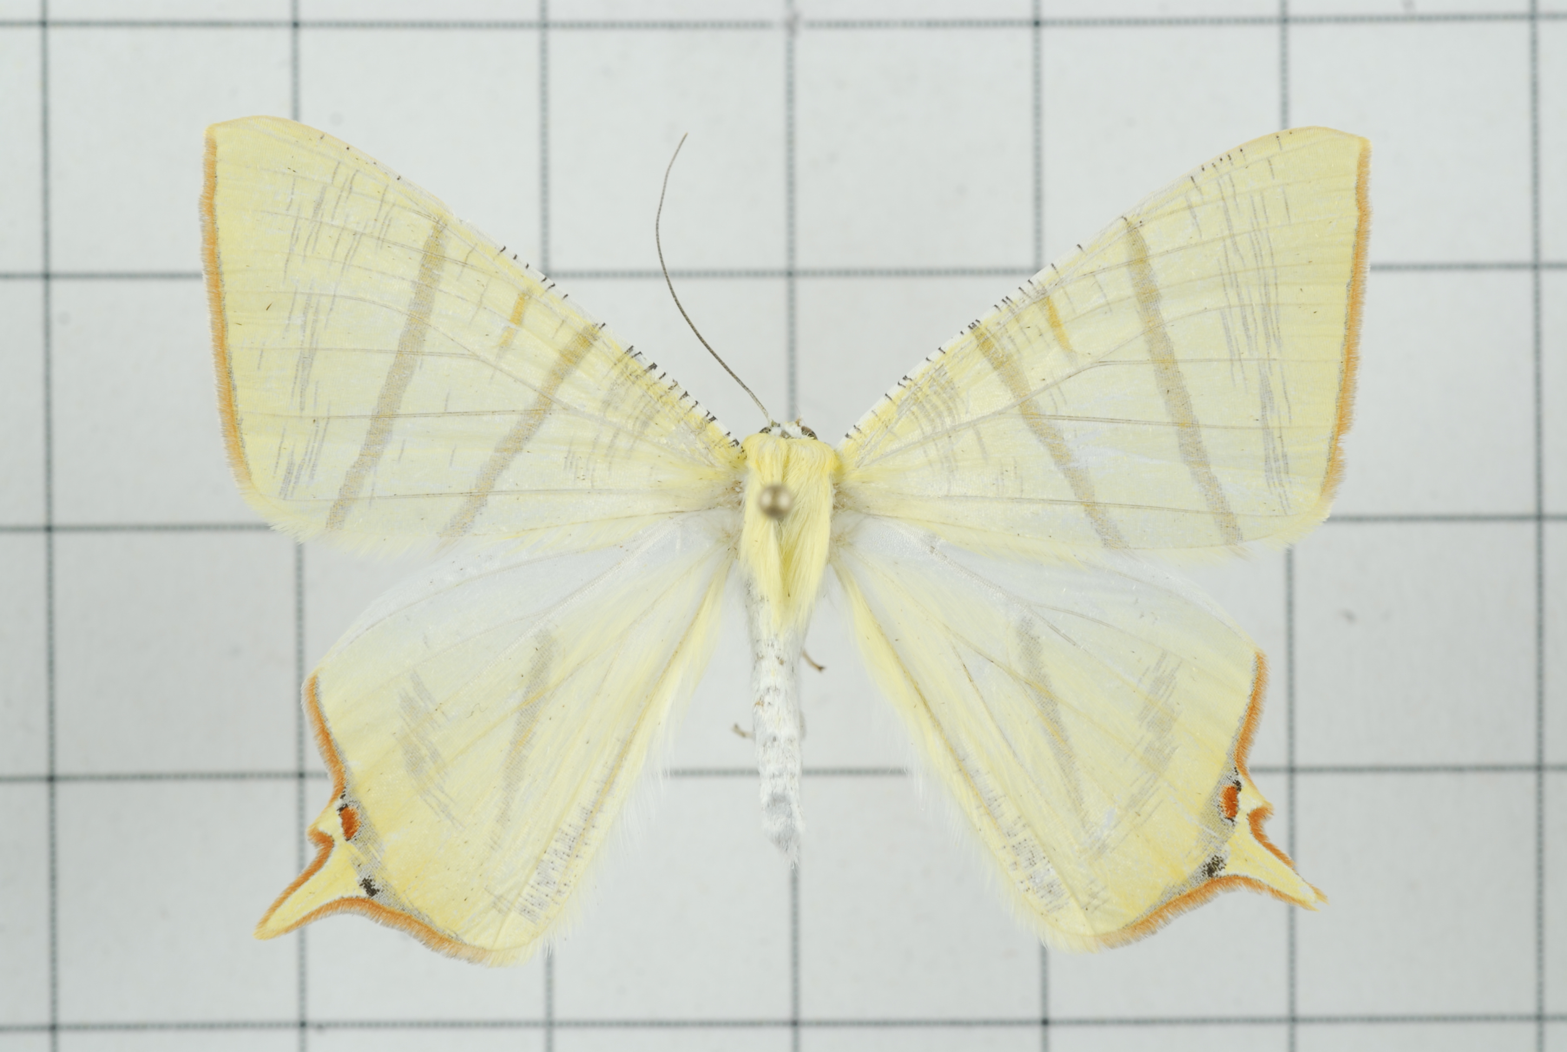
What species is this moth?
Ourapteryx sciticaudaria
